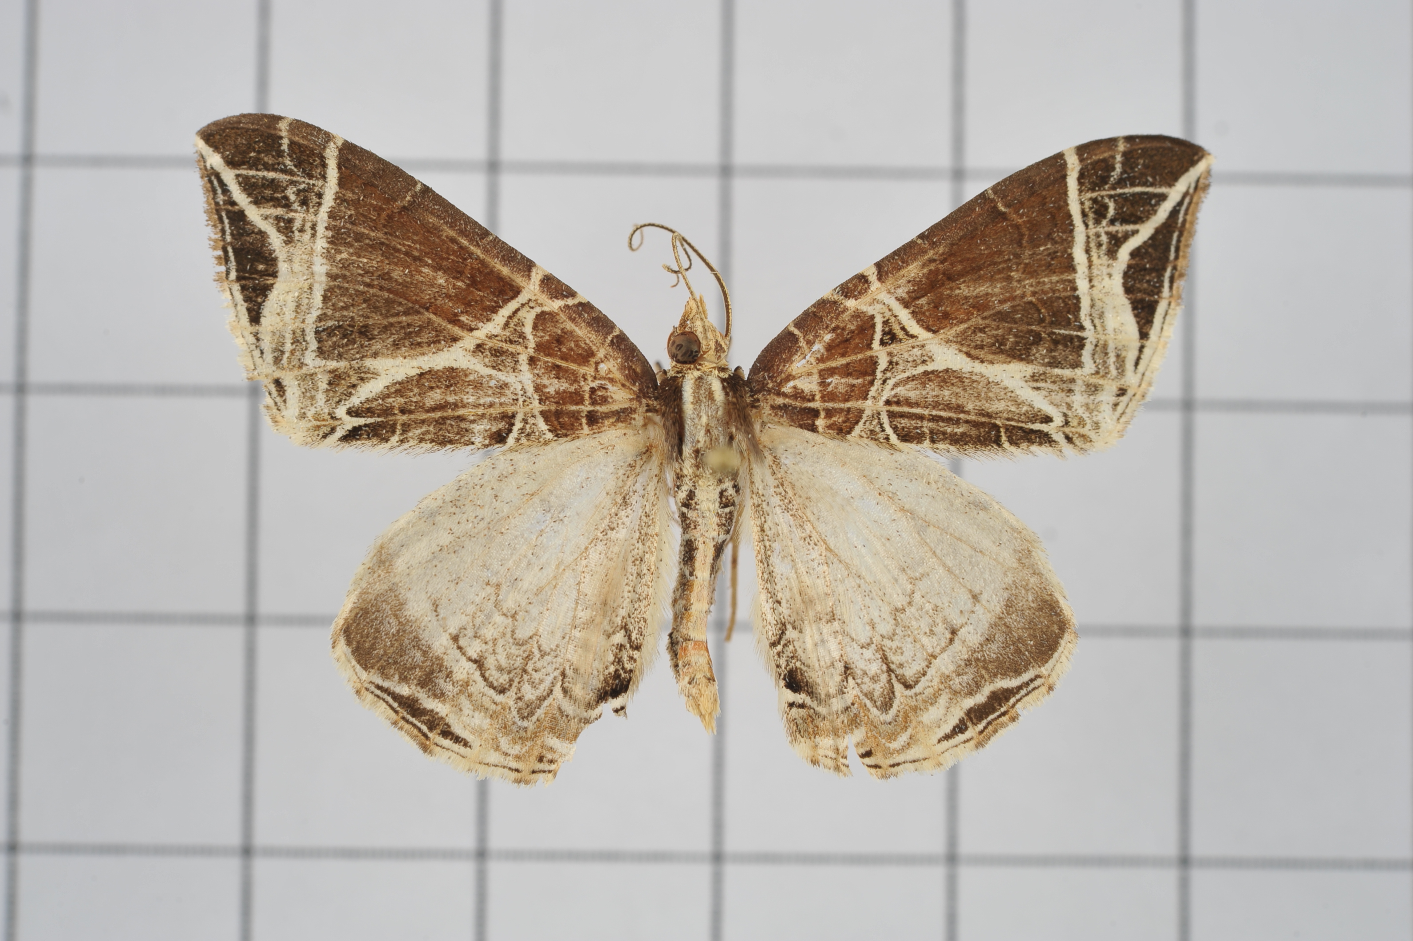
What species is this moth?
Ecliptopera benigna
